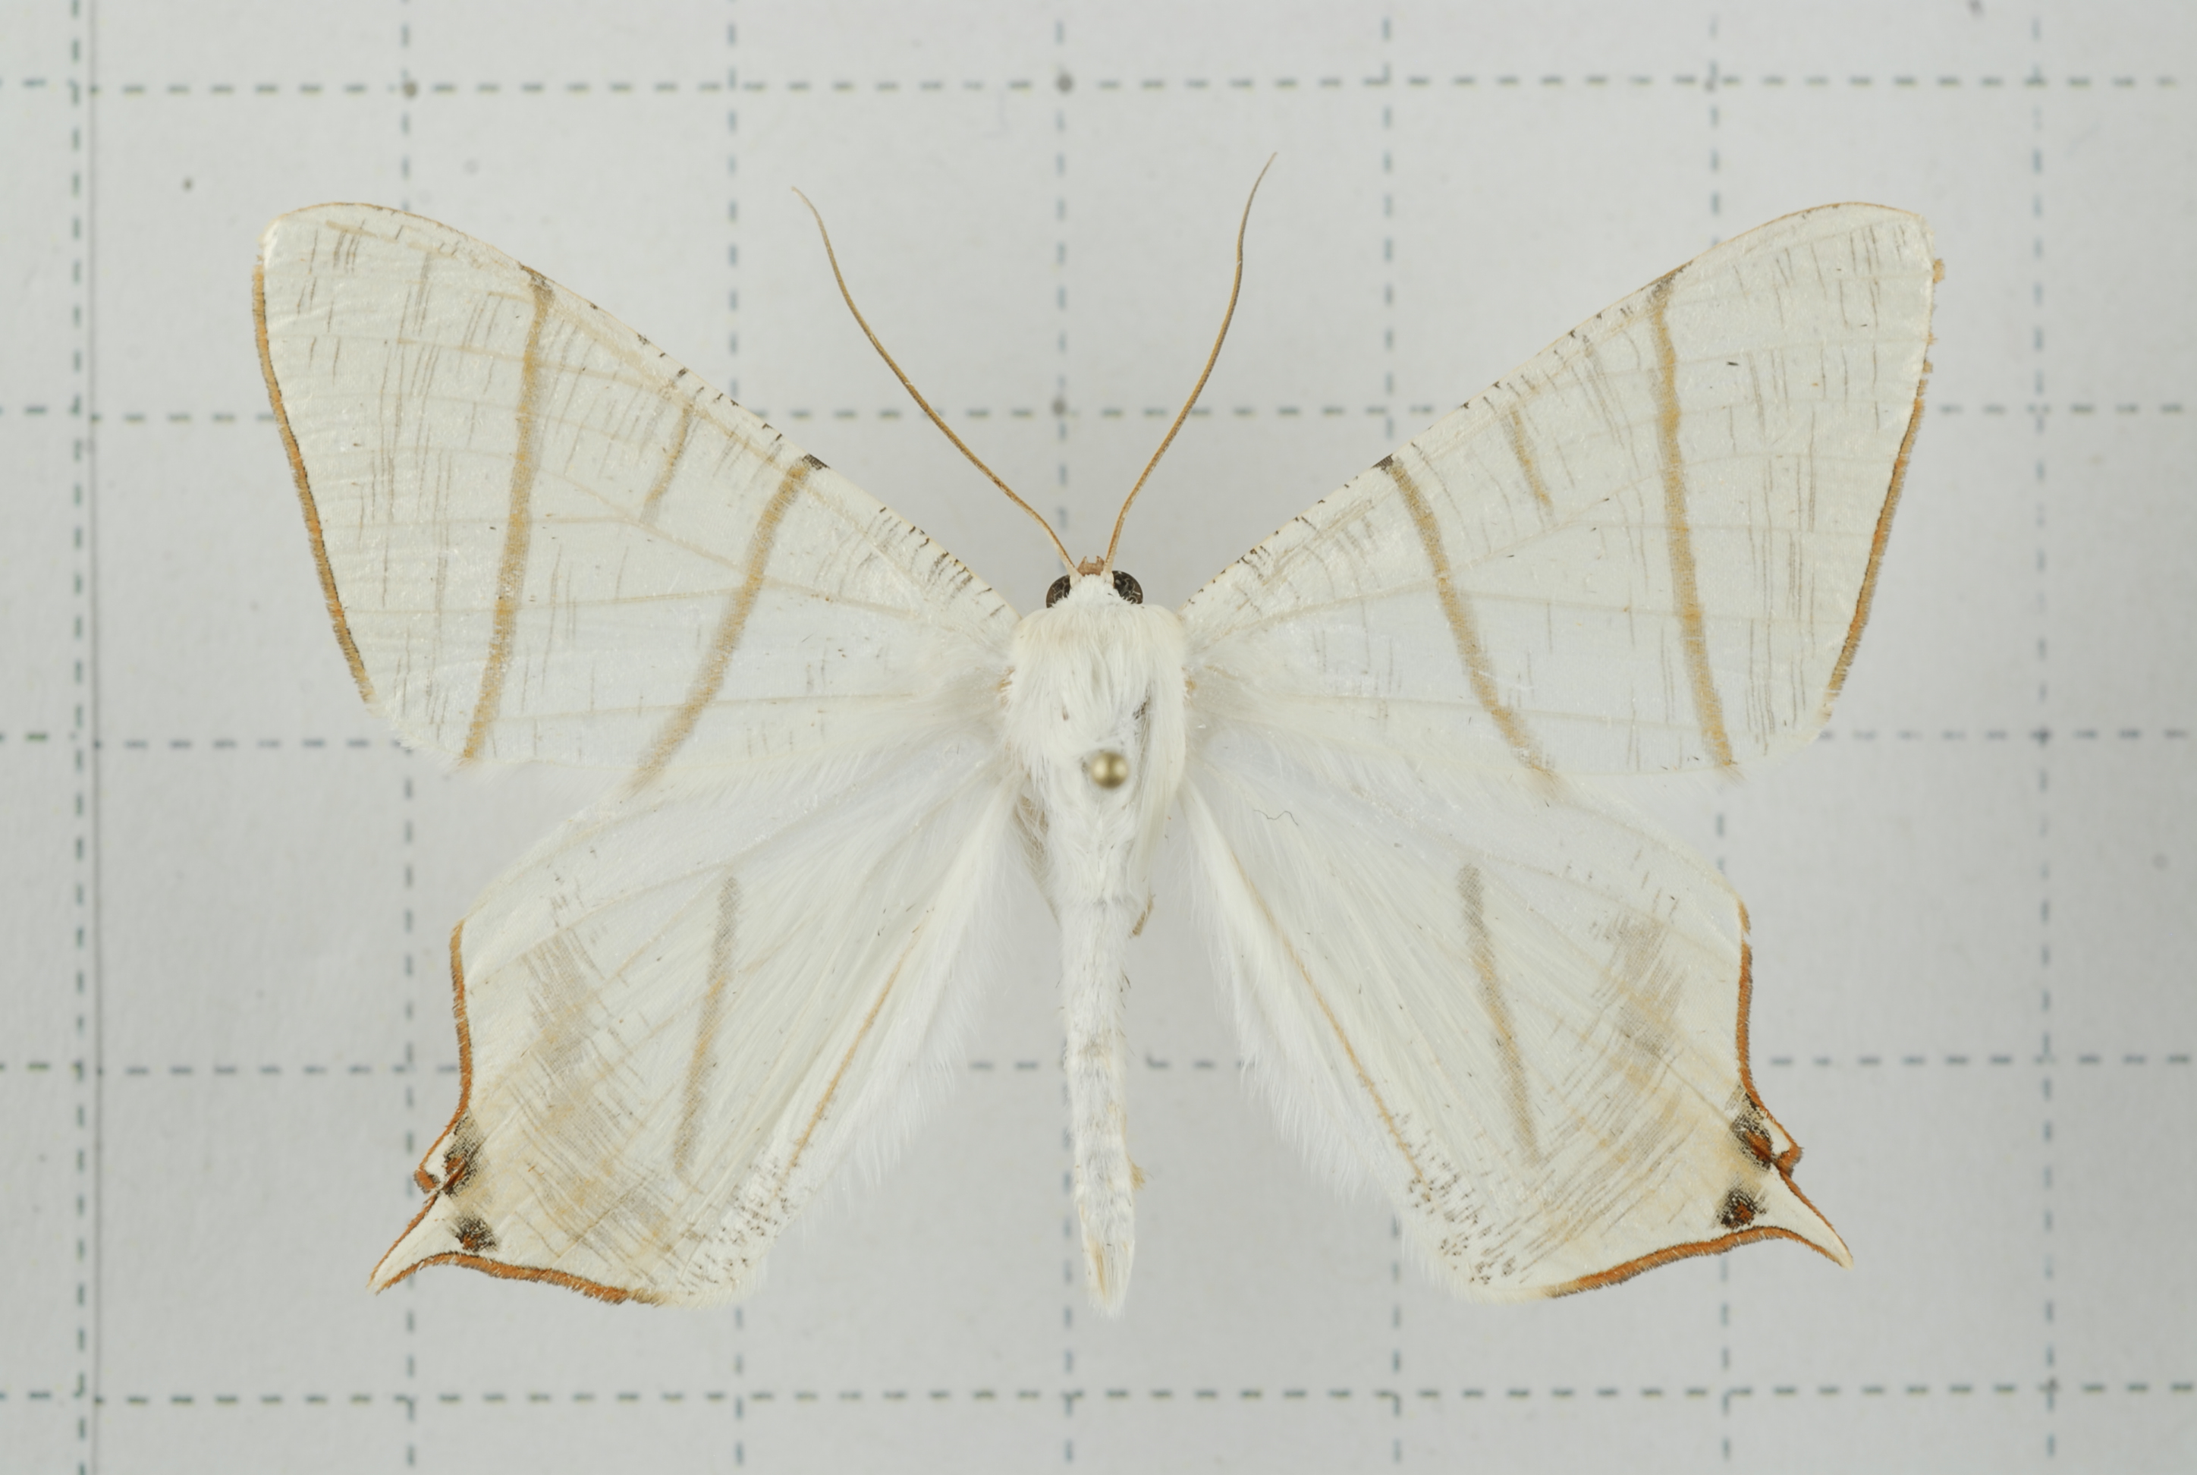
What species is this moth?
Ourapteryx yerburii virescens
